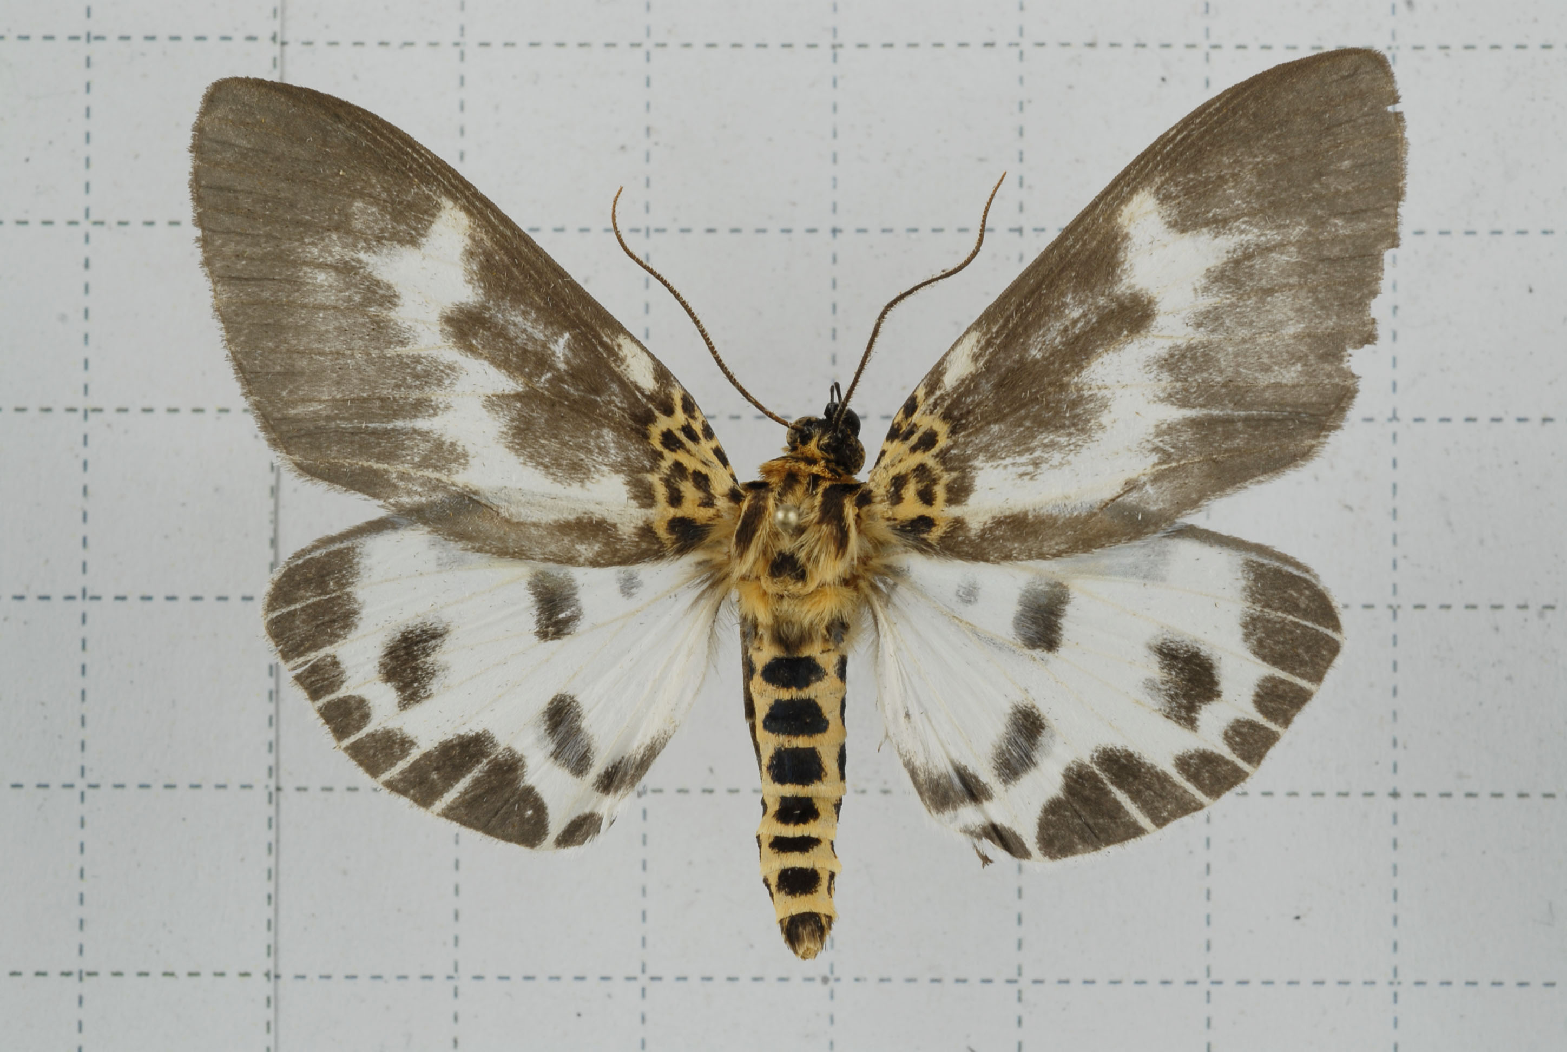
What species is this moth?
Asota tortuosa
